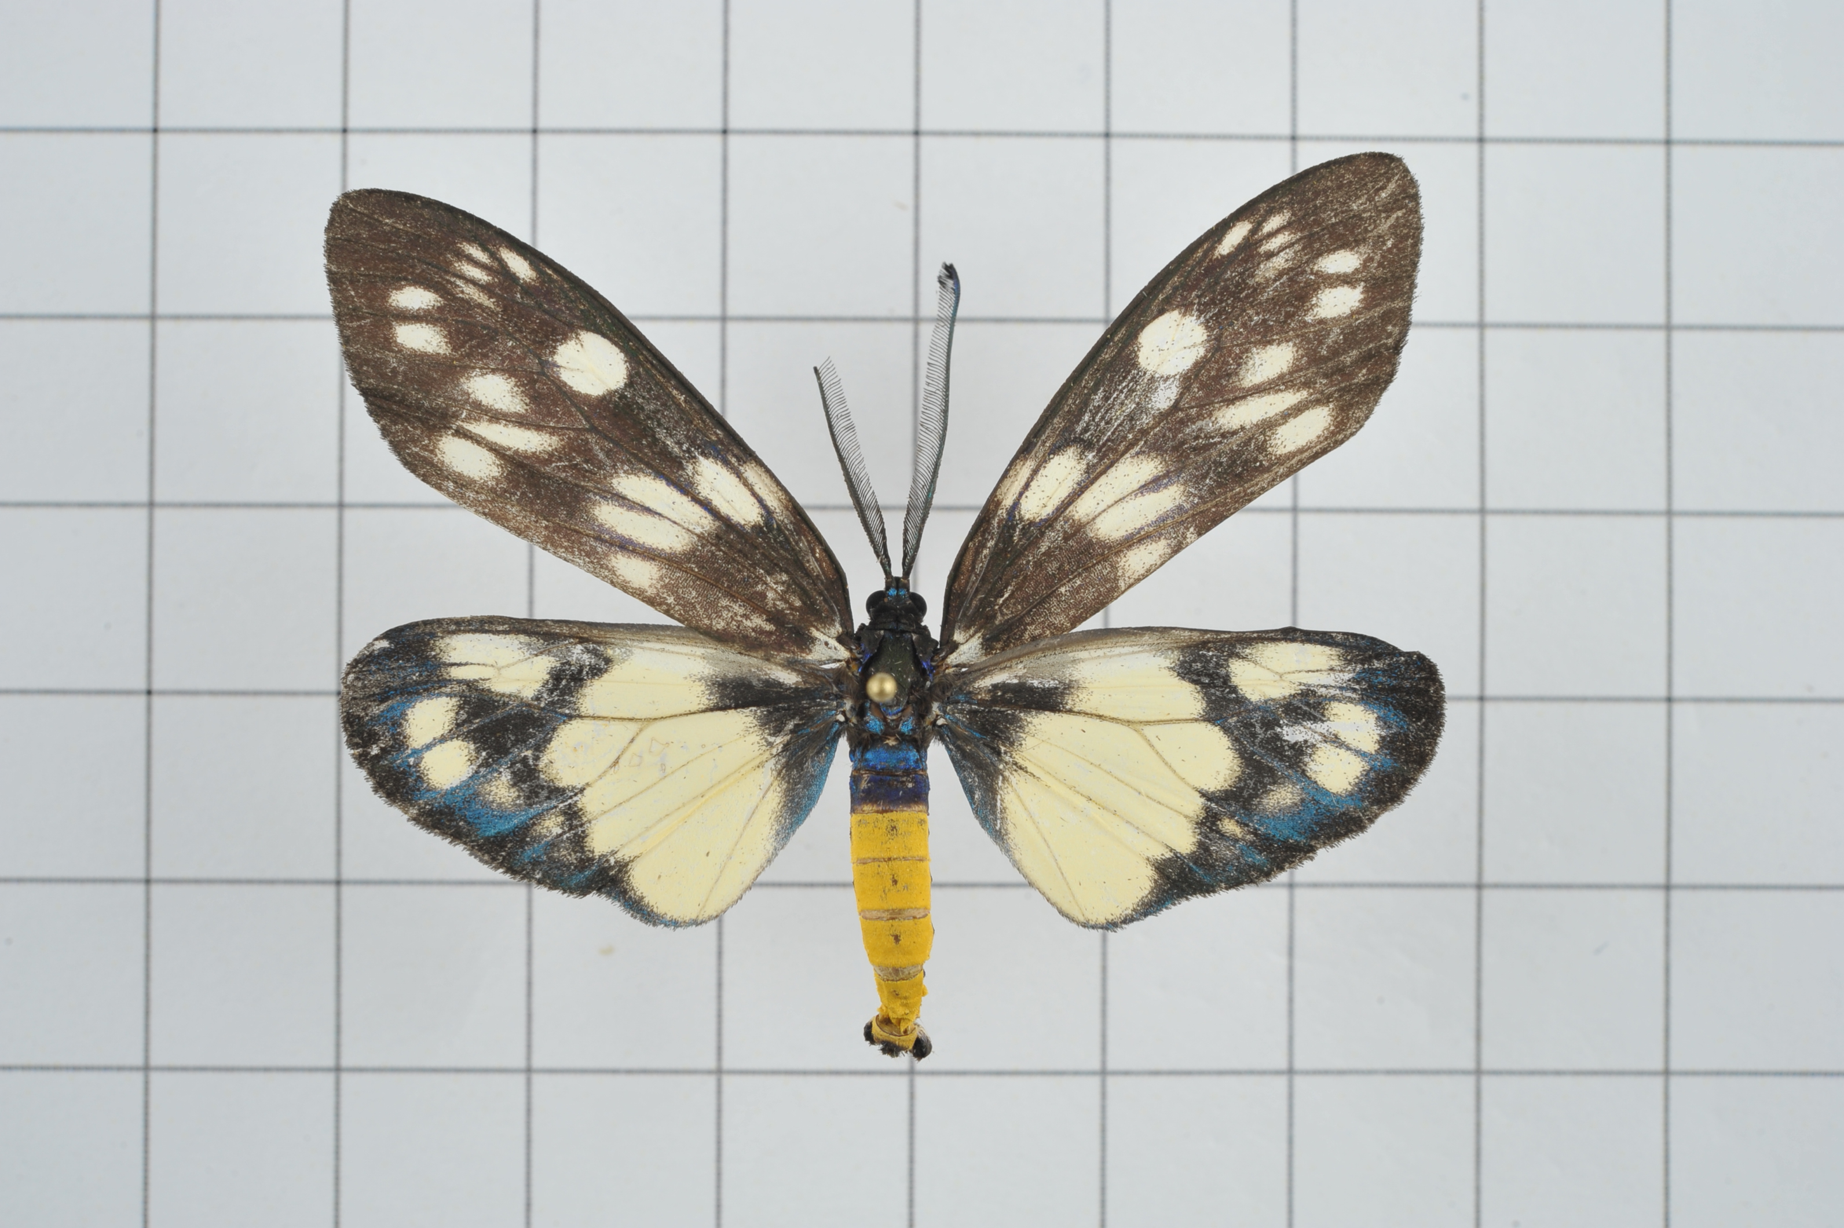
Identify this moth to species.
Eterusia aedea formosana
